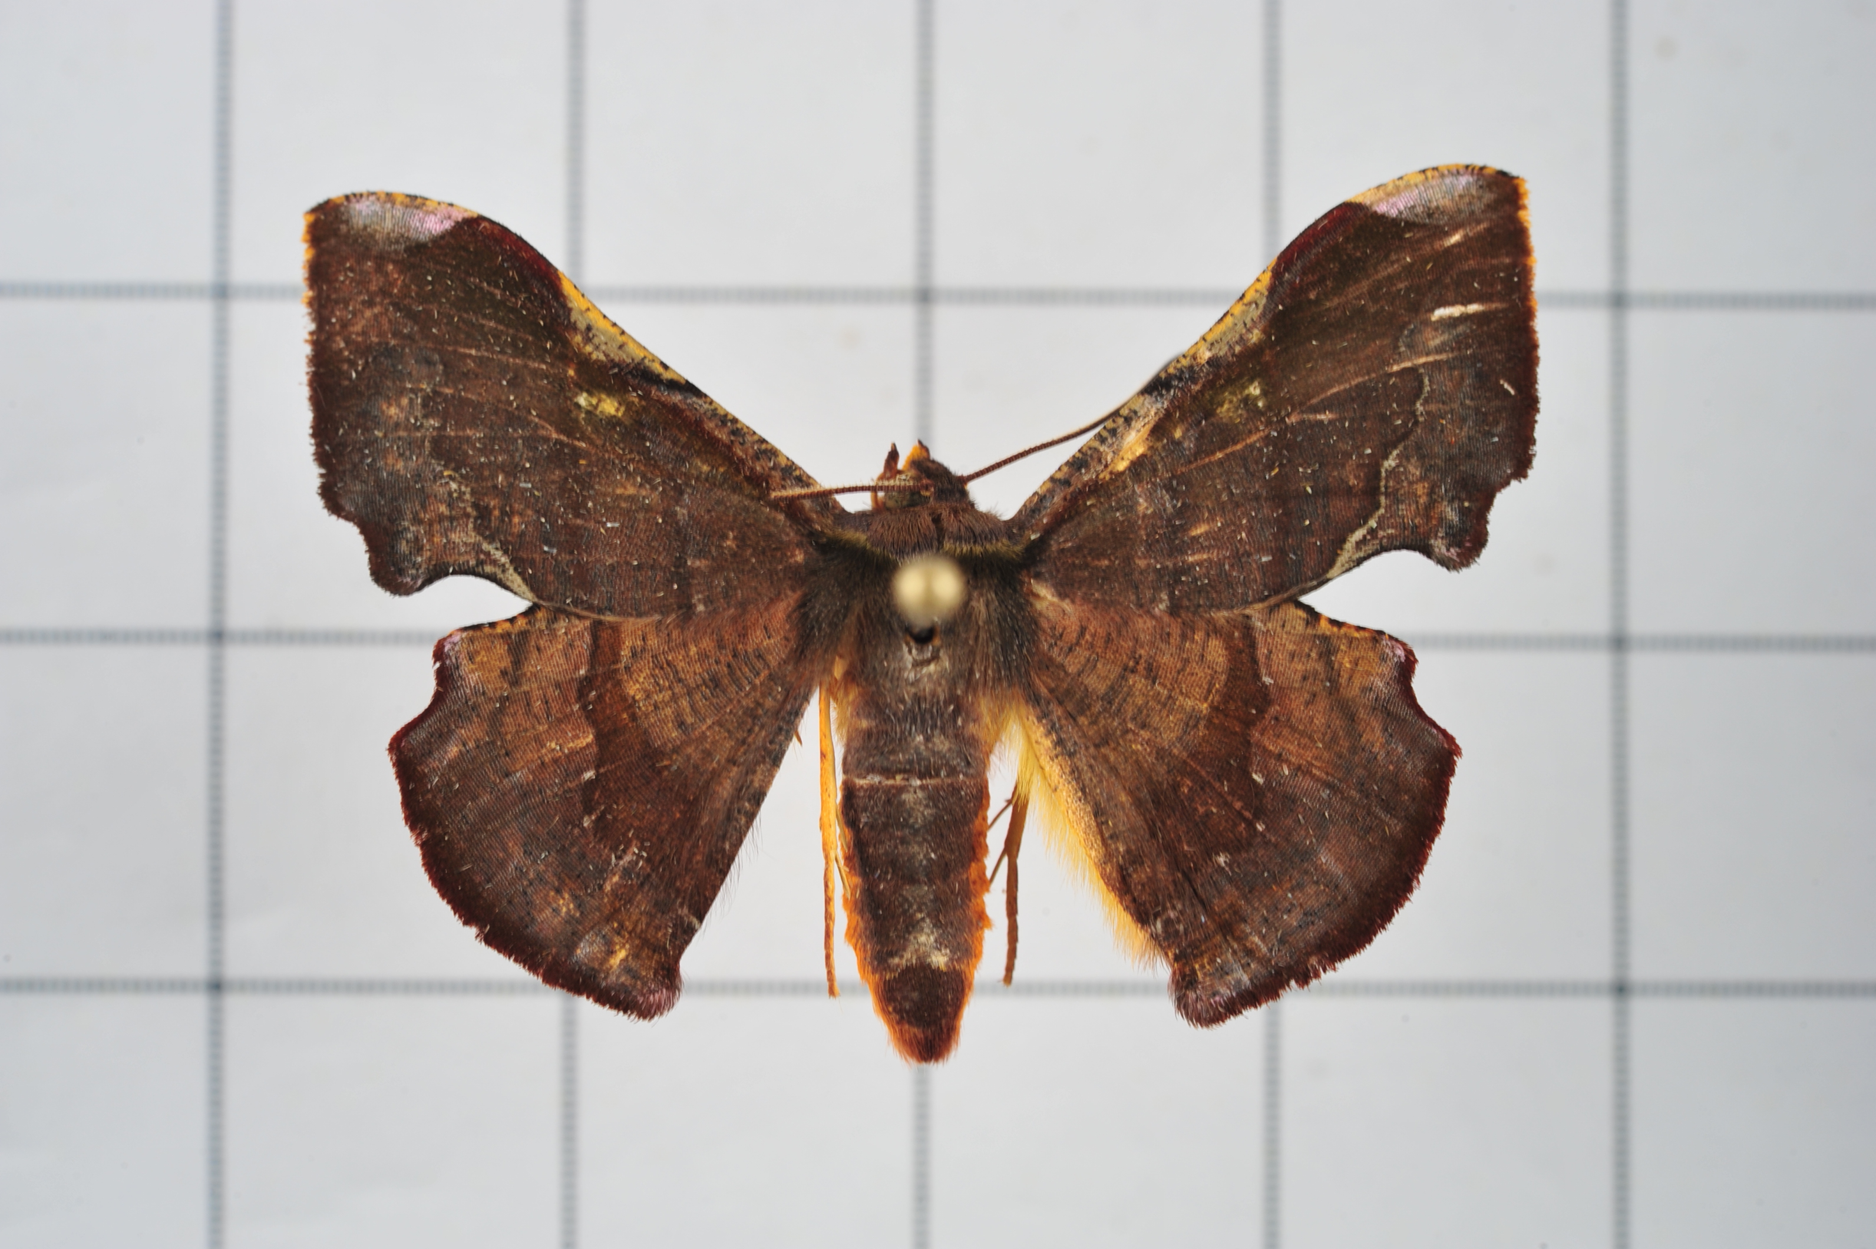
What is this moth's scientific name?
Fascellina chromataria
